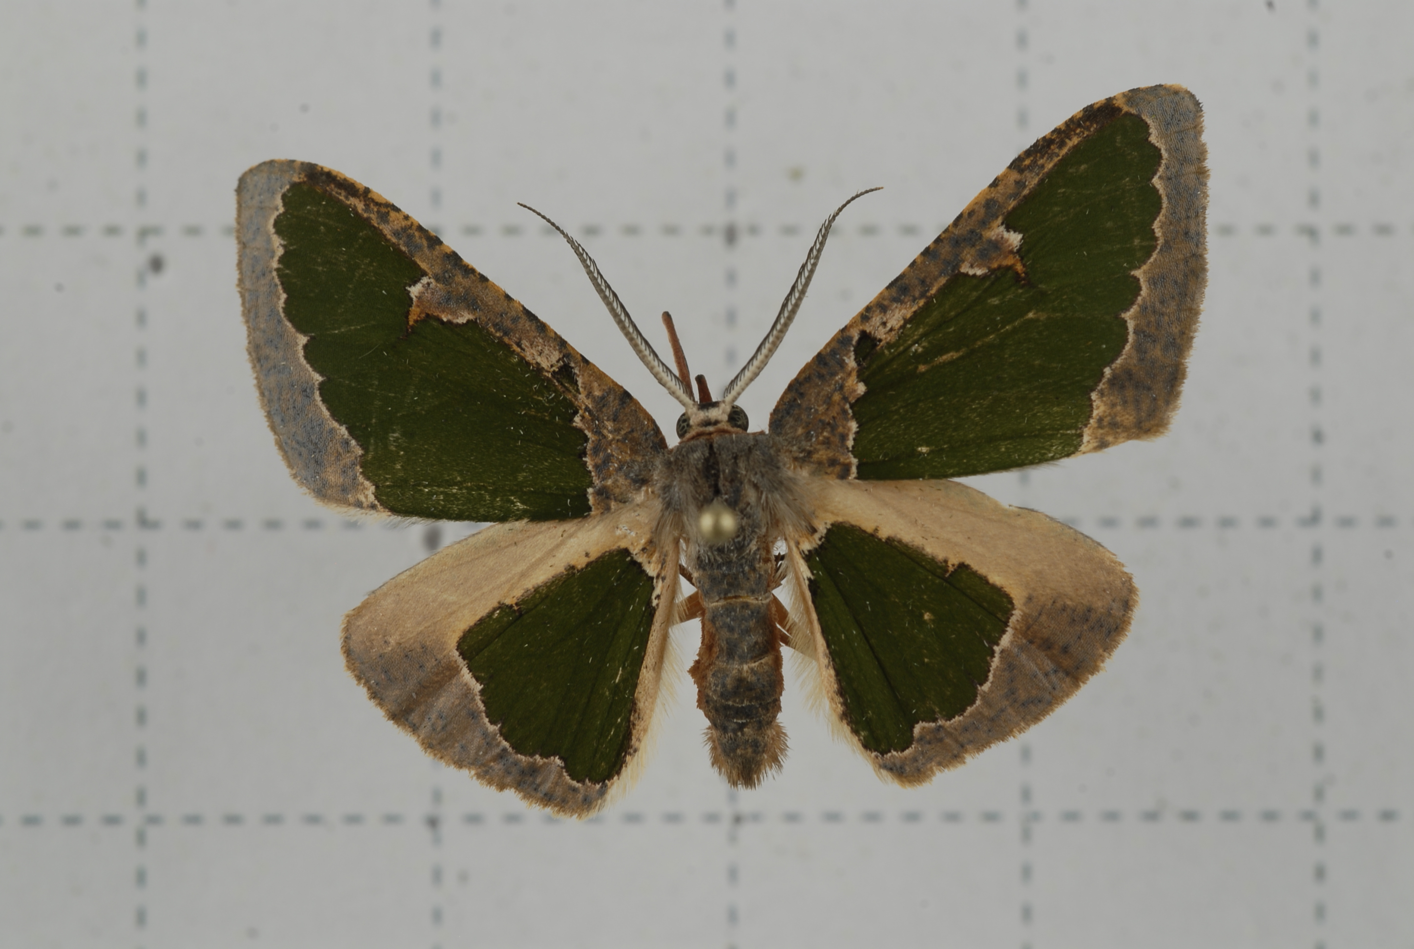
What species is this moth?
Celenna festivaria formosensis
